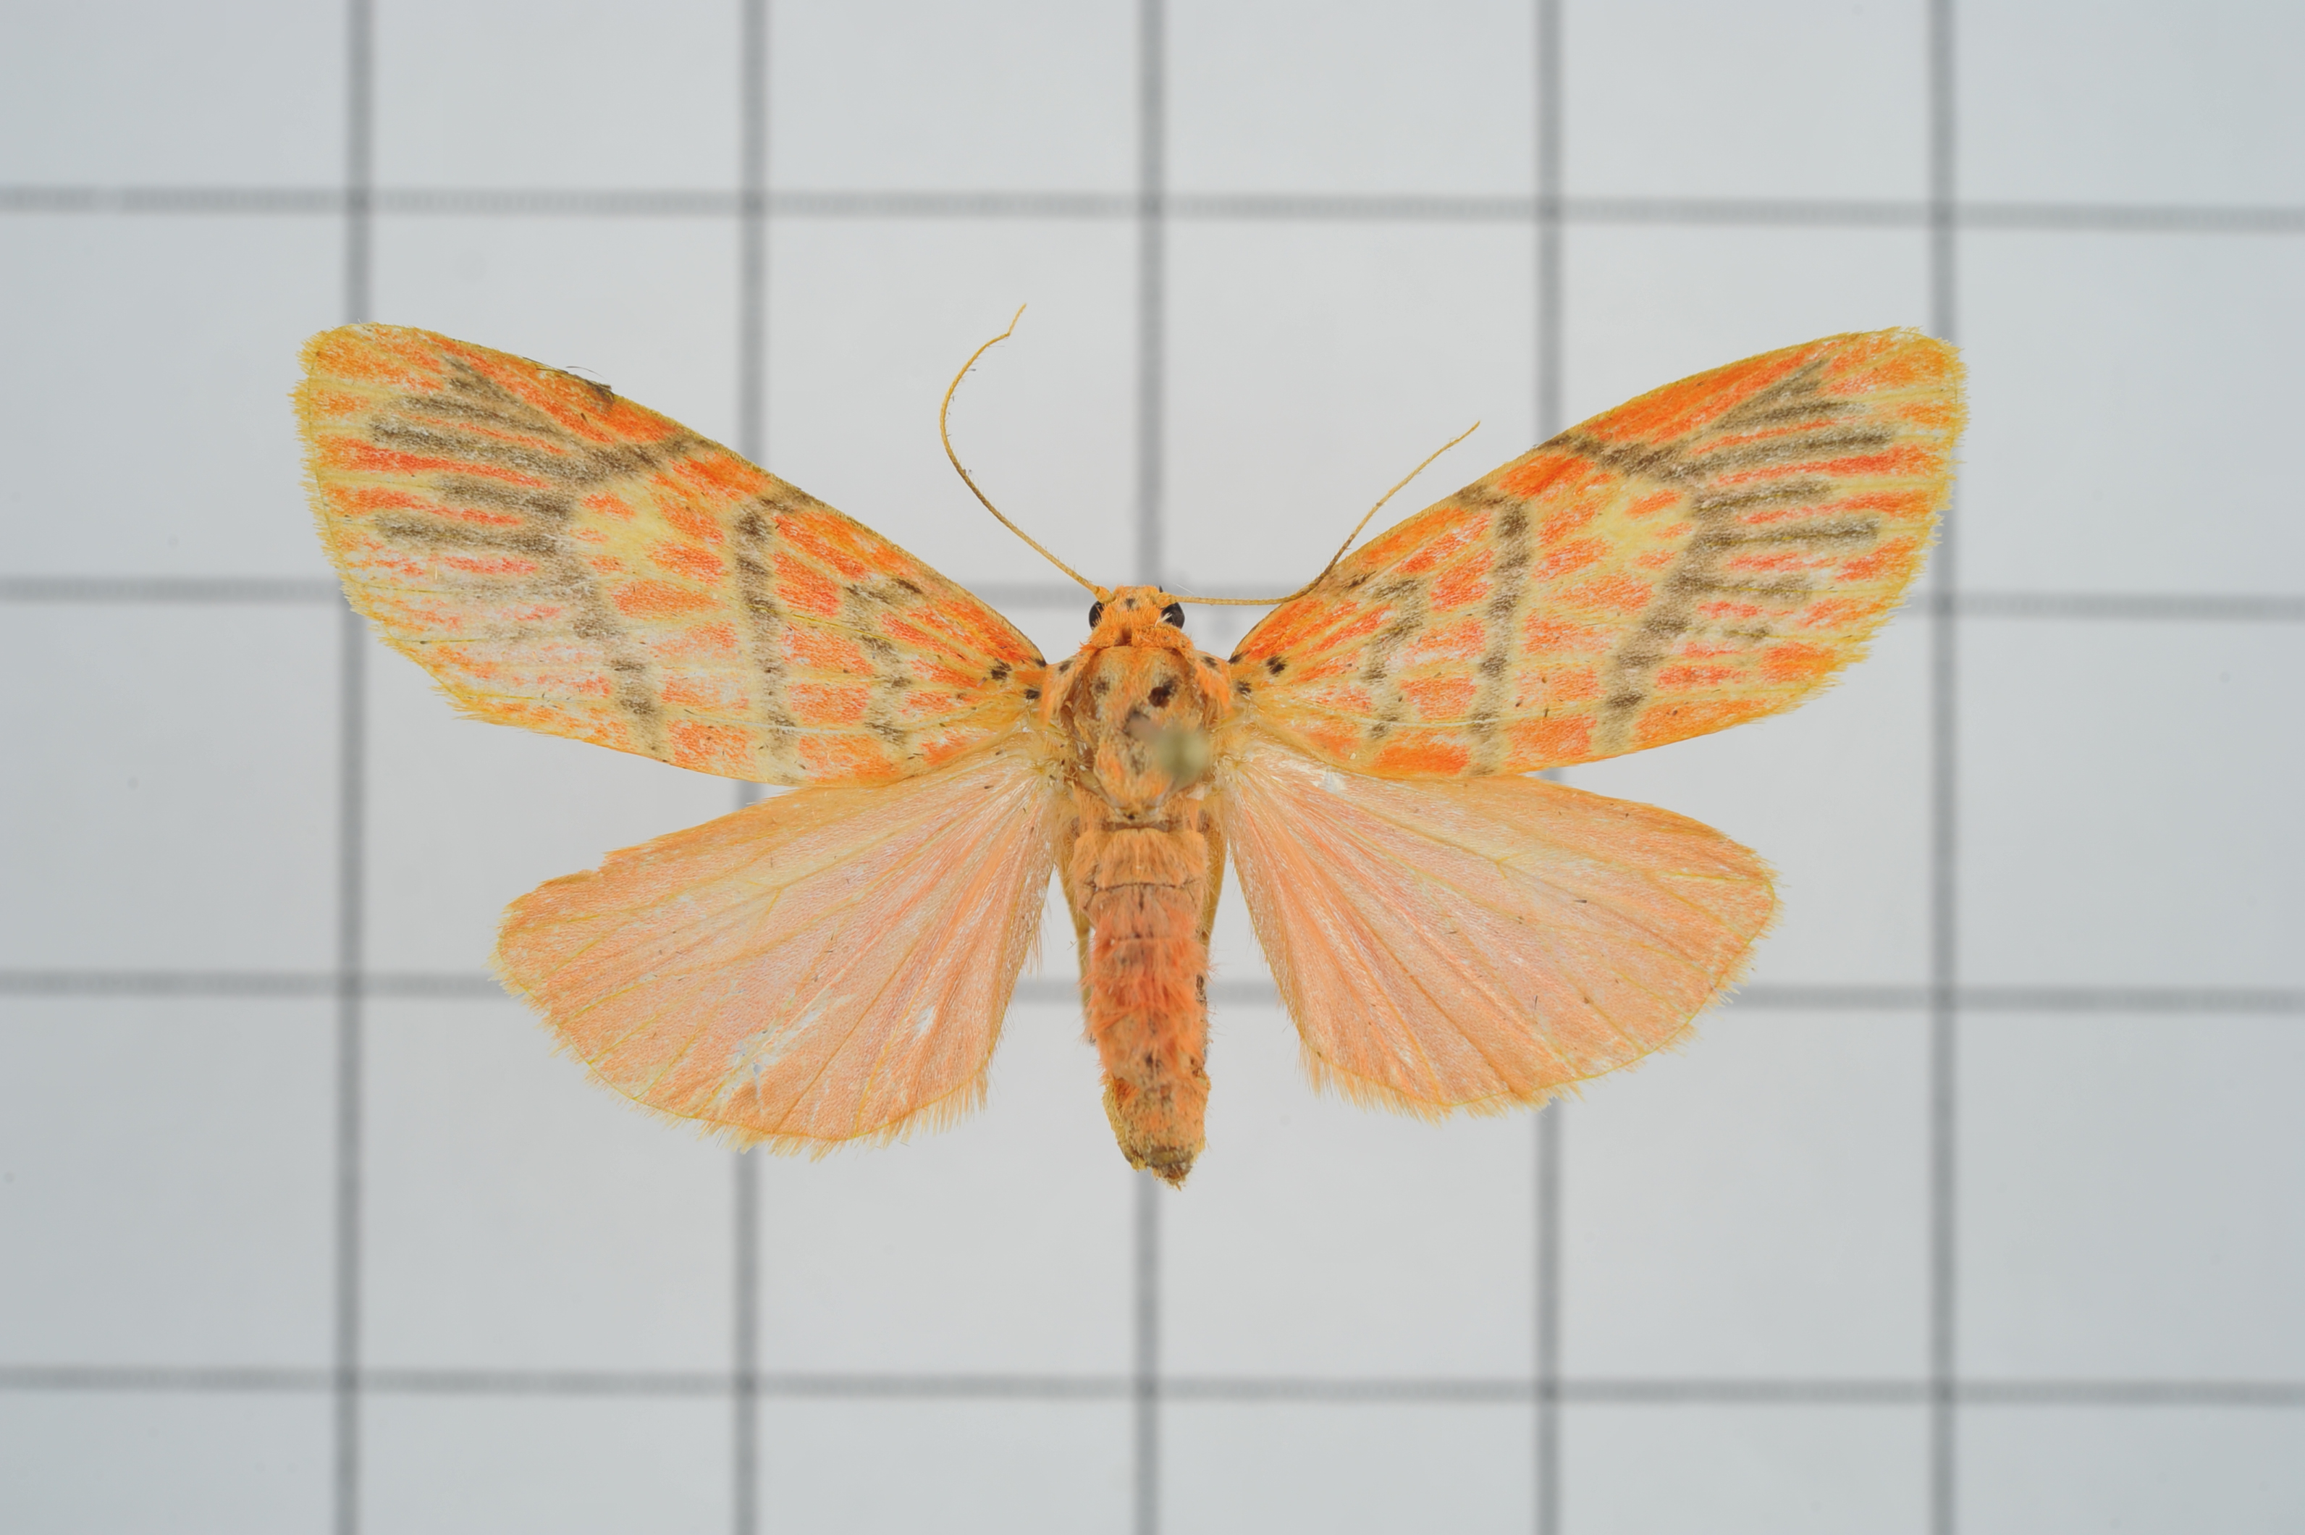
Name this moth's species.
Barsine sauteri
